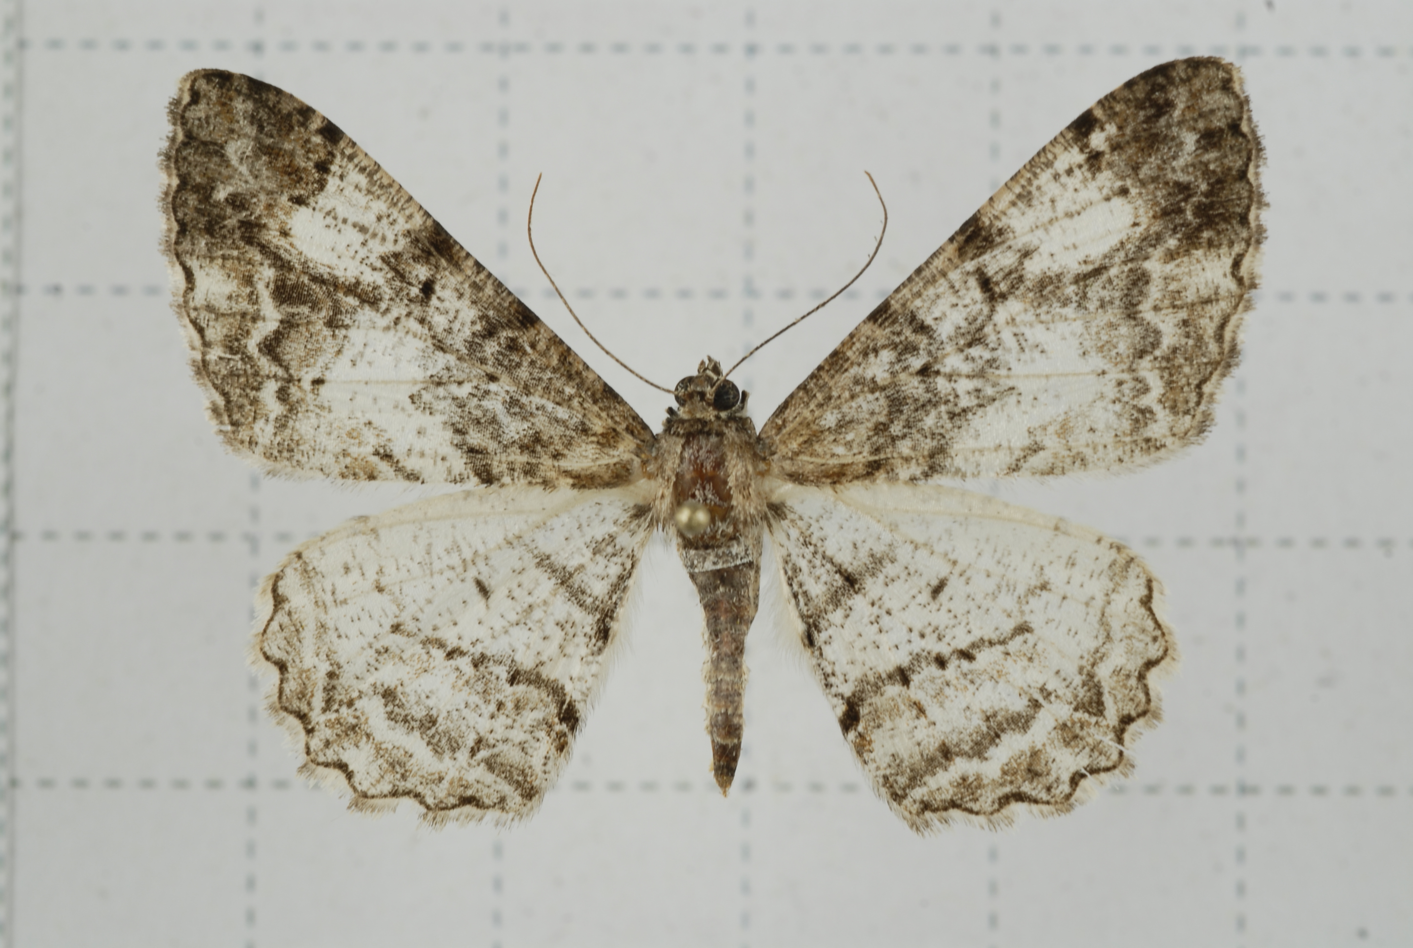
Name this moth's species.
Alcis admissaria undularia
